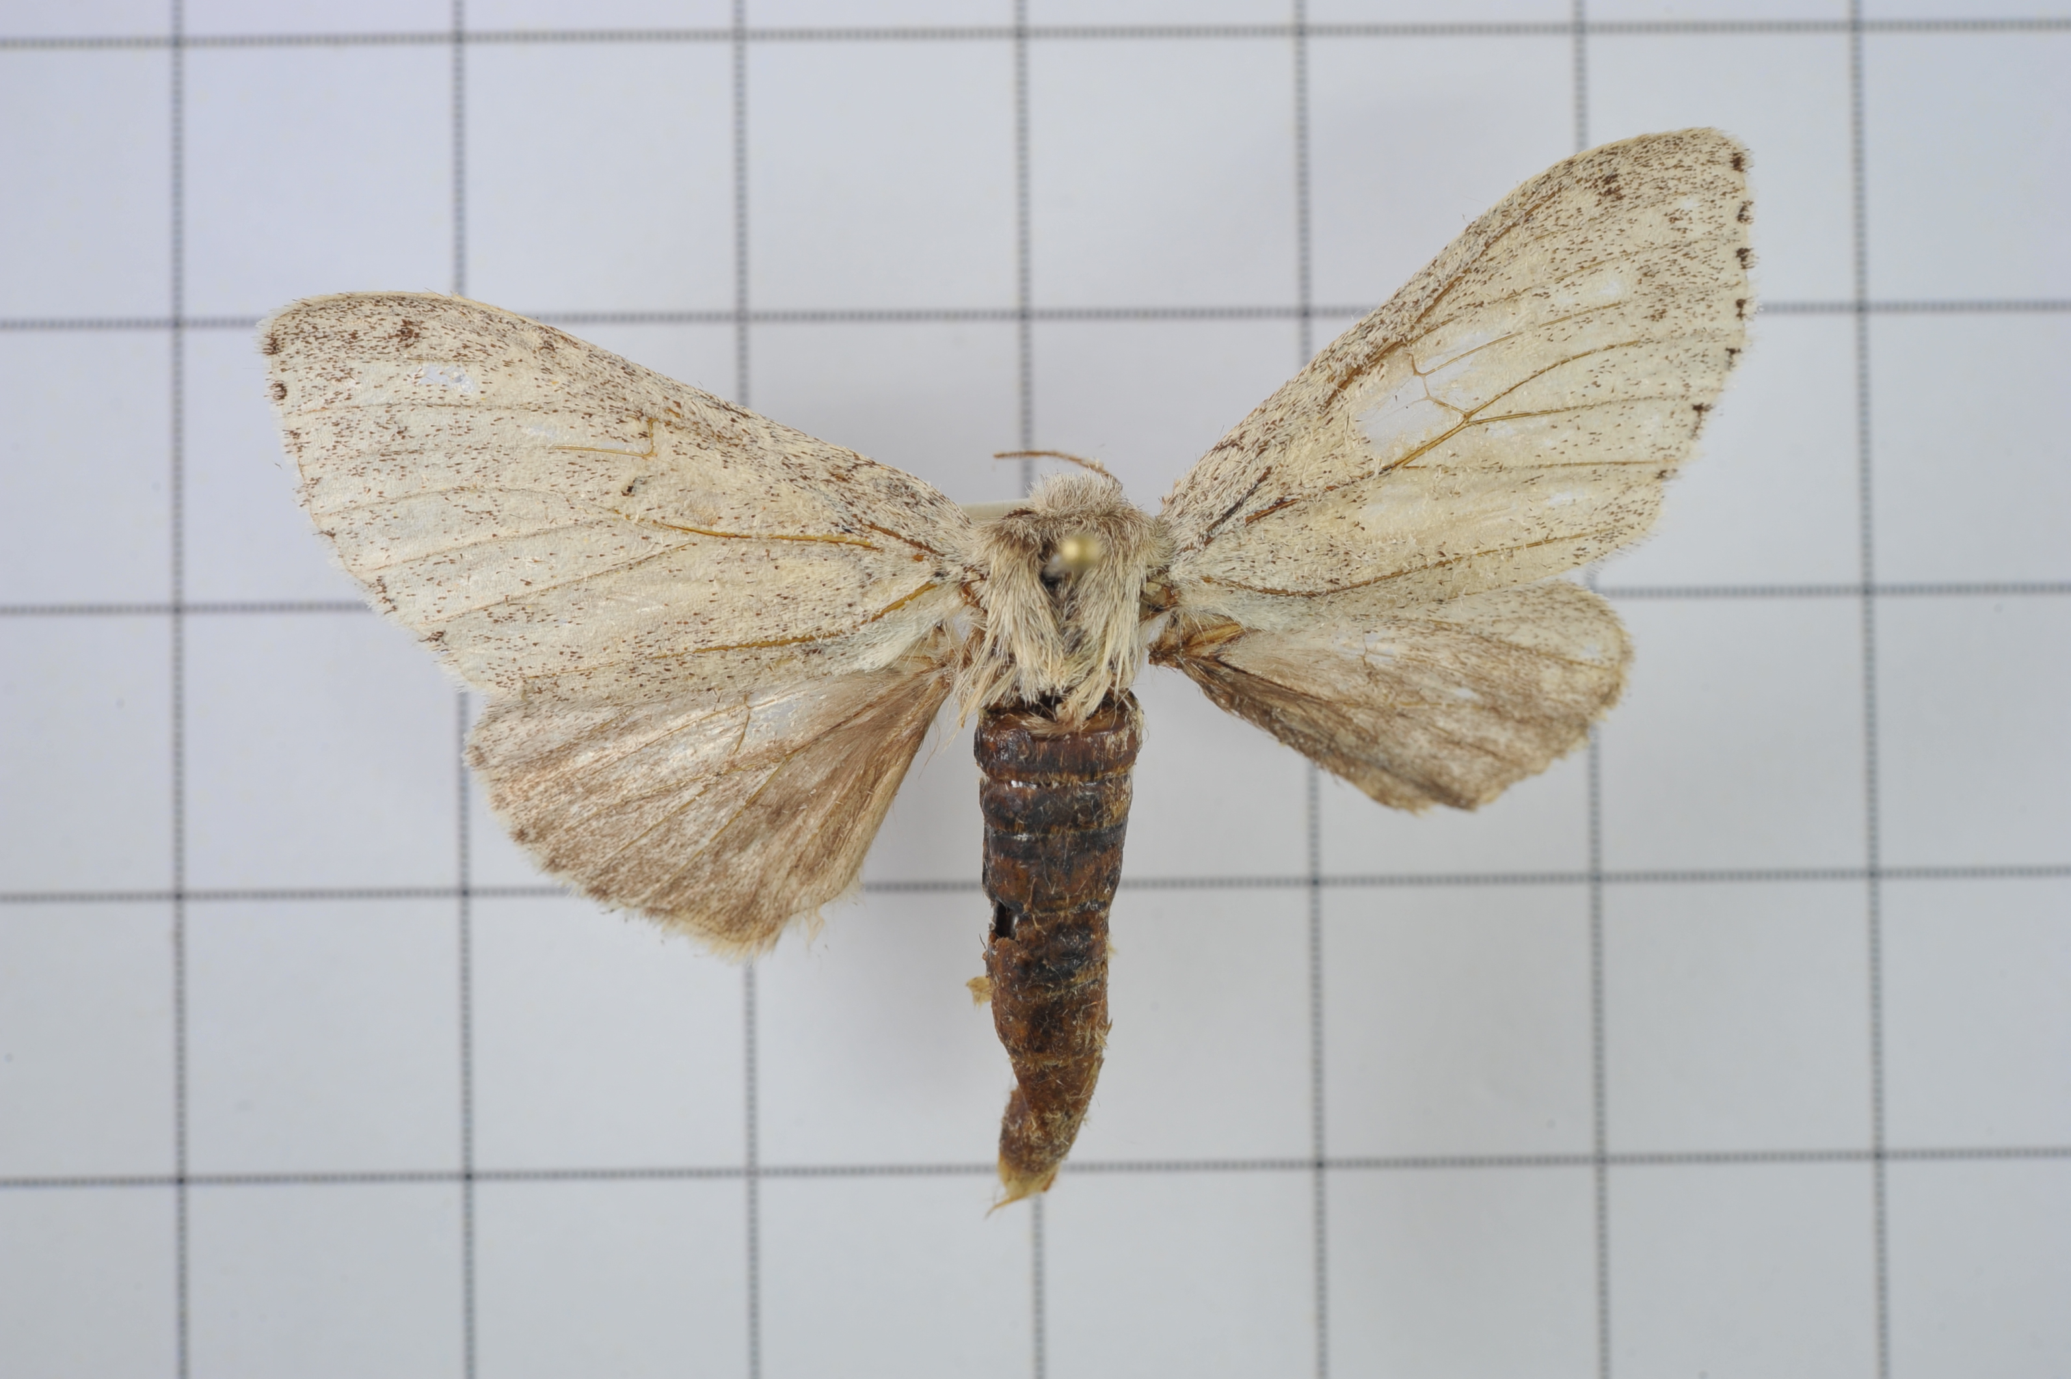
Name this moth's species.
Cnethodonta grisescens baibarana
